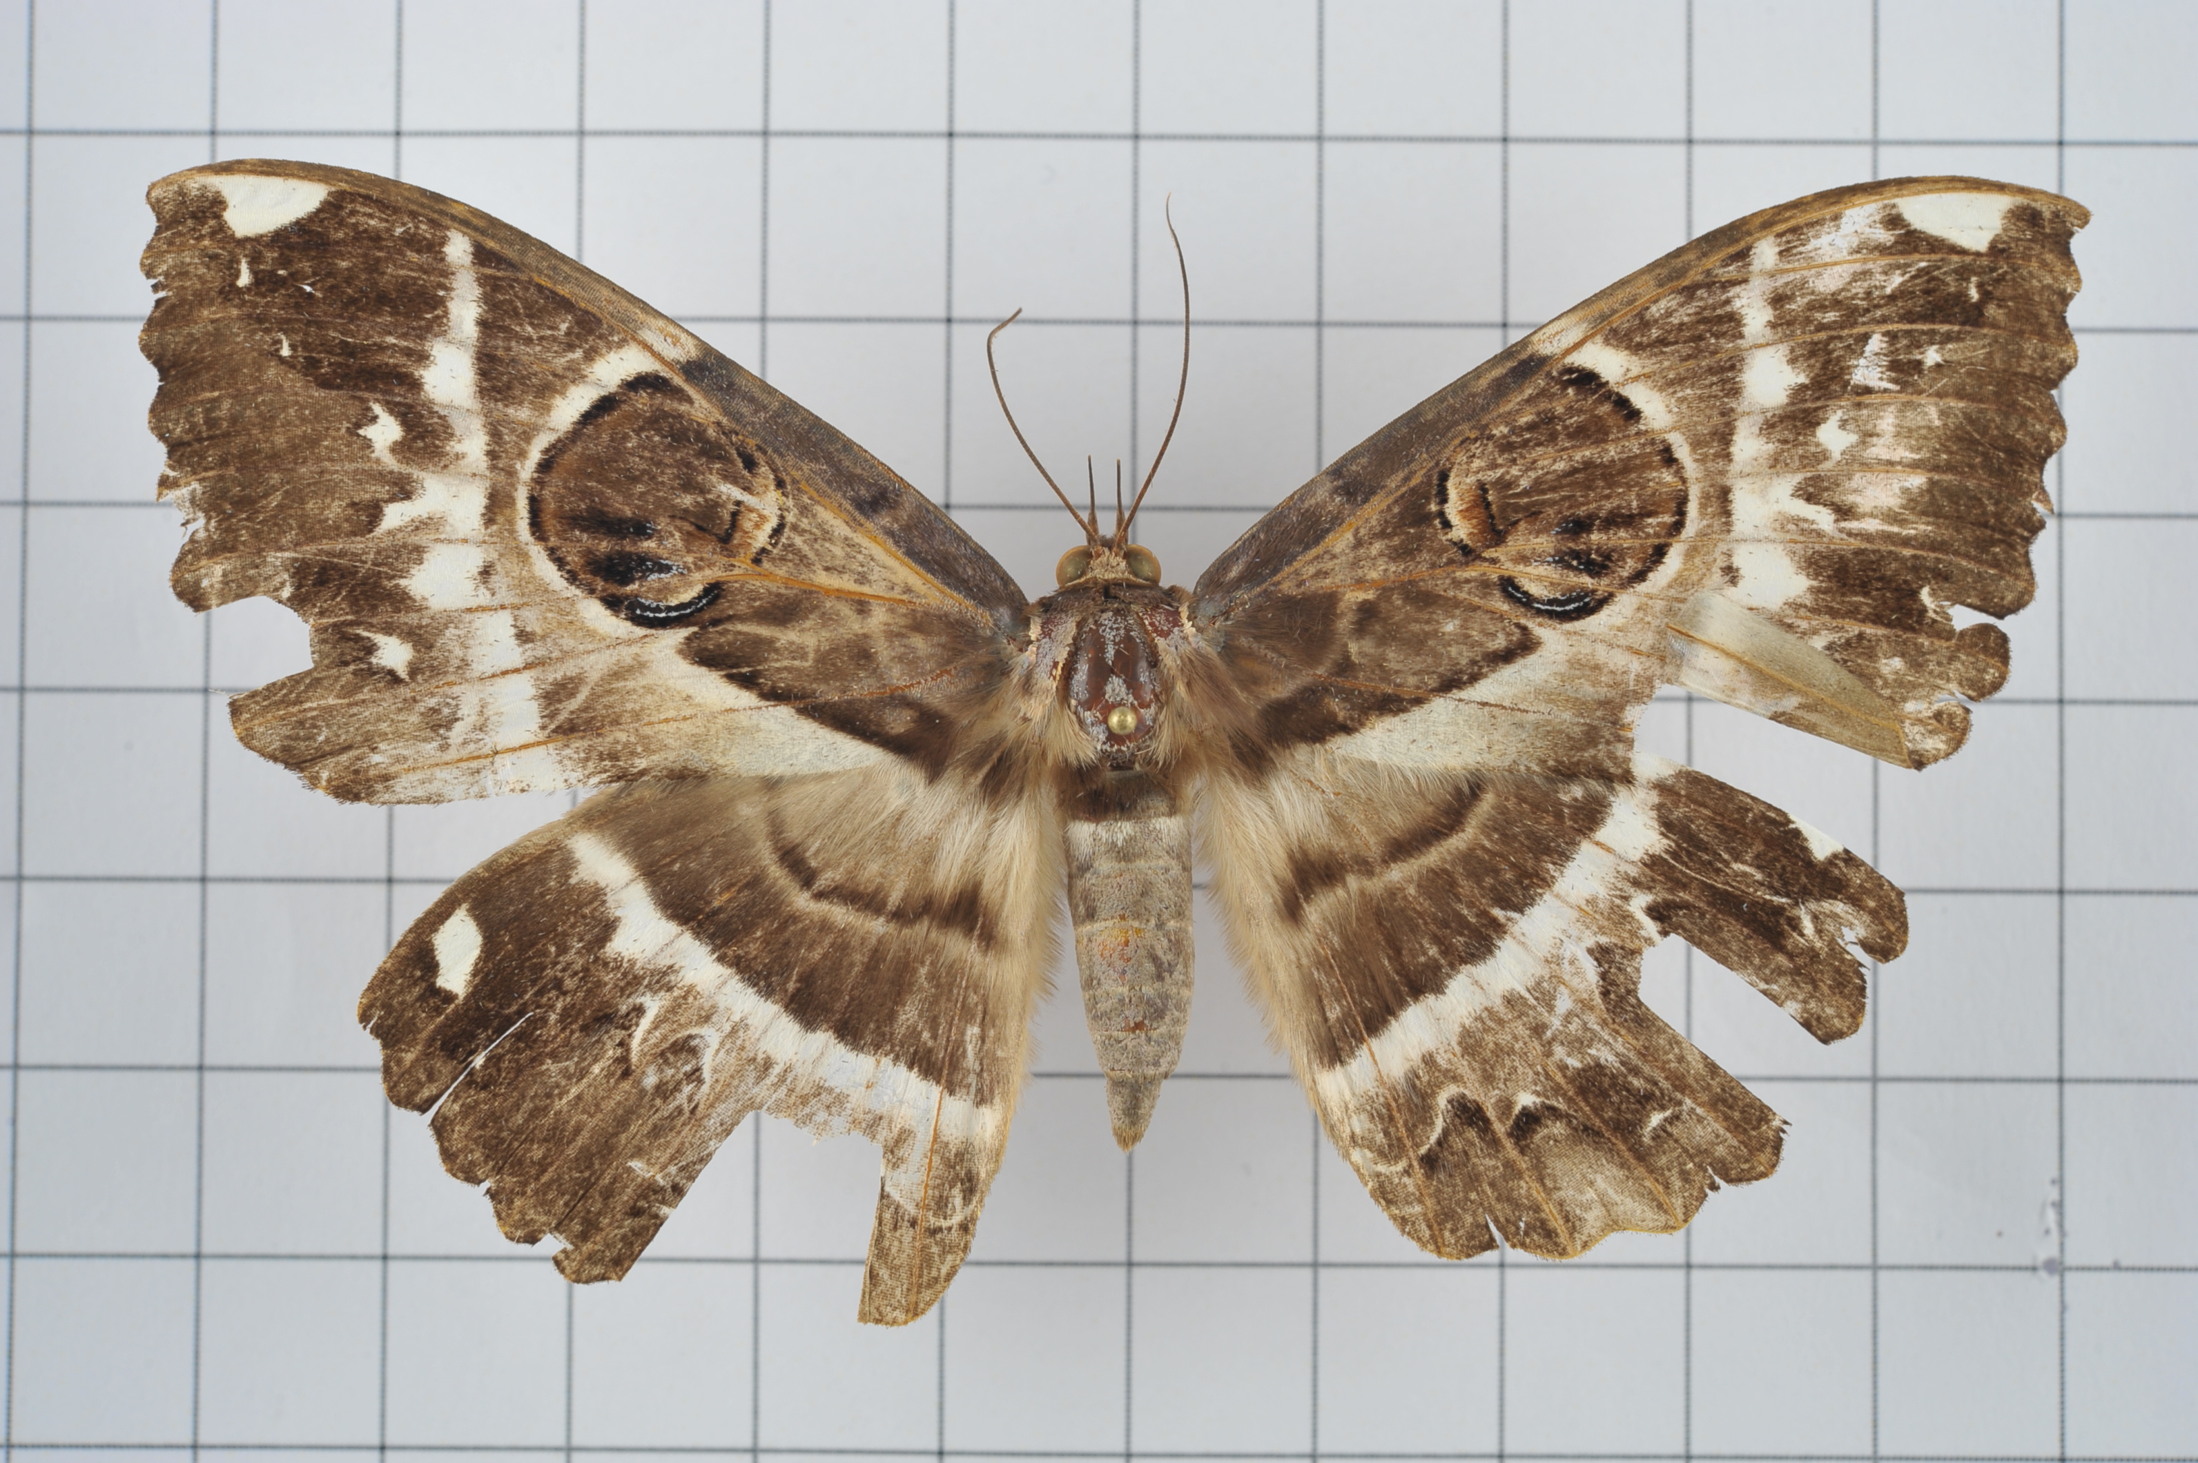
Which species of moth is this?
Erebus ephesperis
